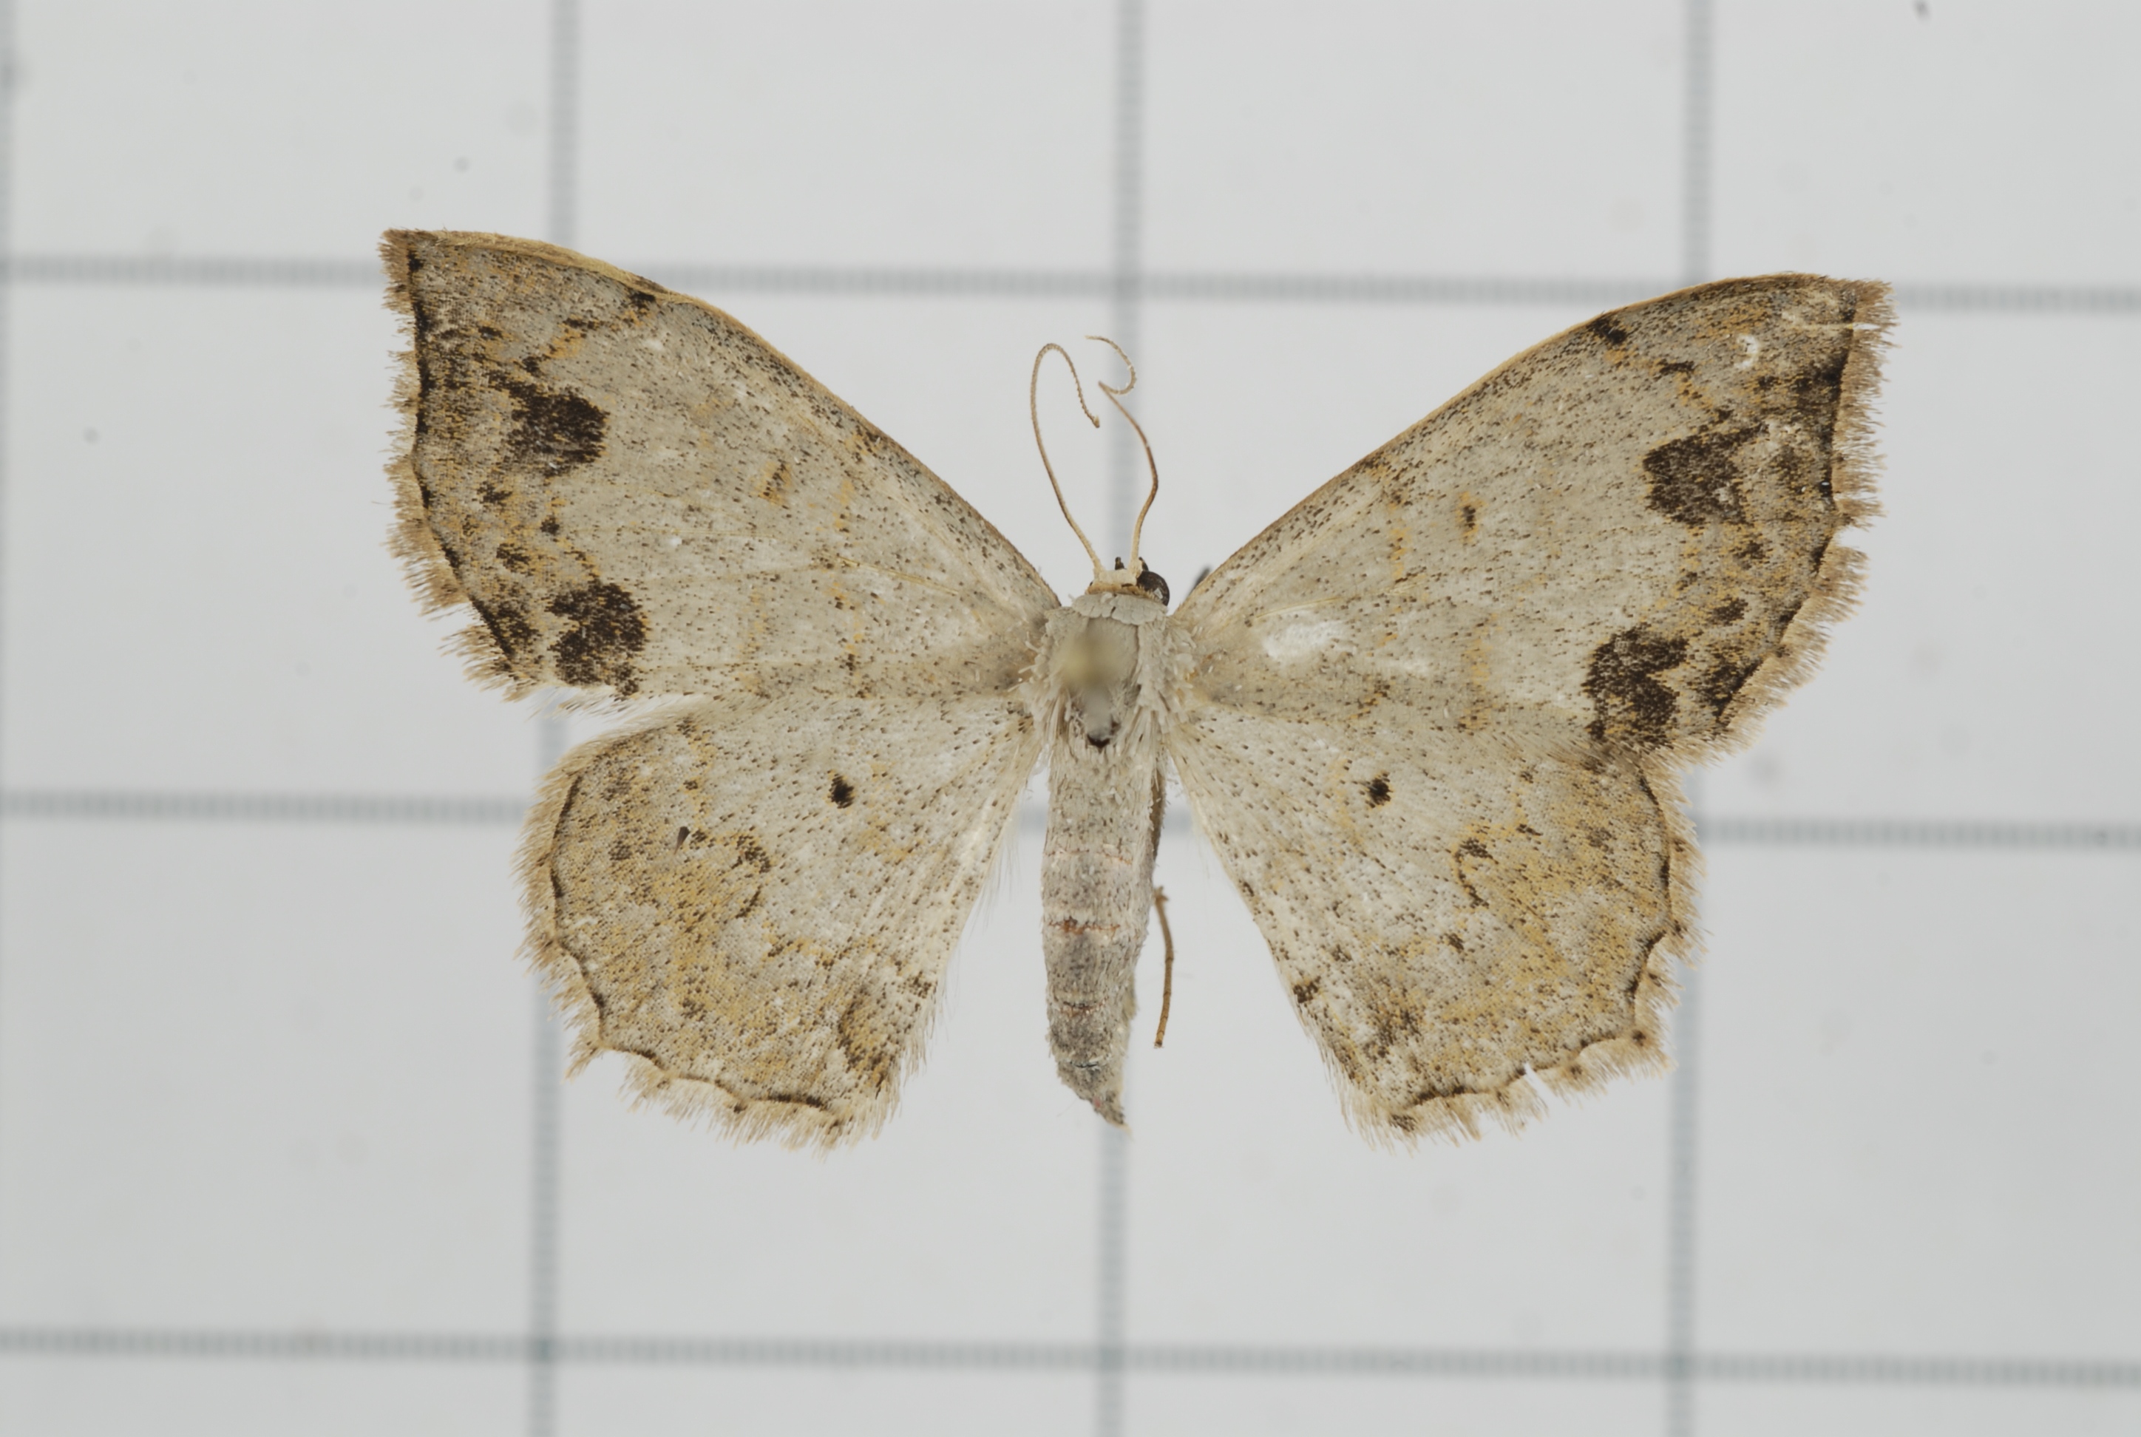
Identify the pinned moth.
Scopula proximaria indigenata
